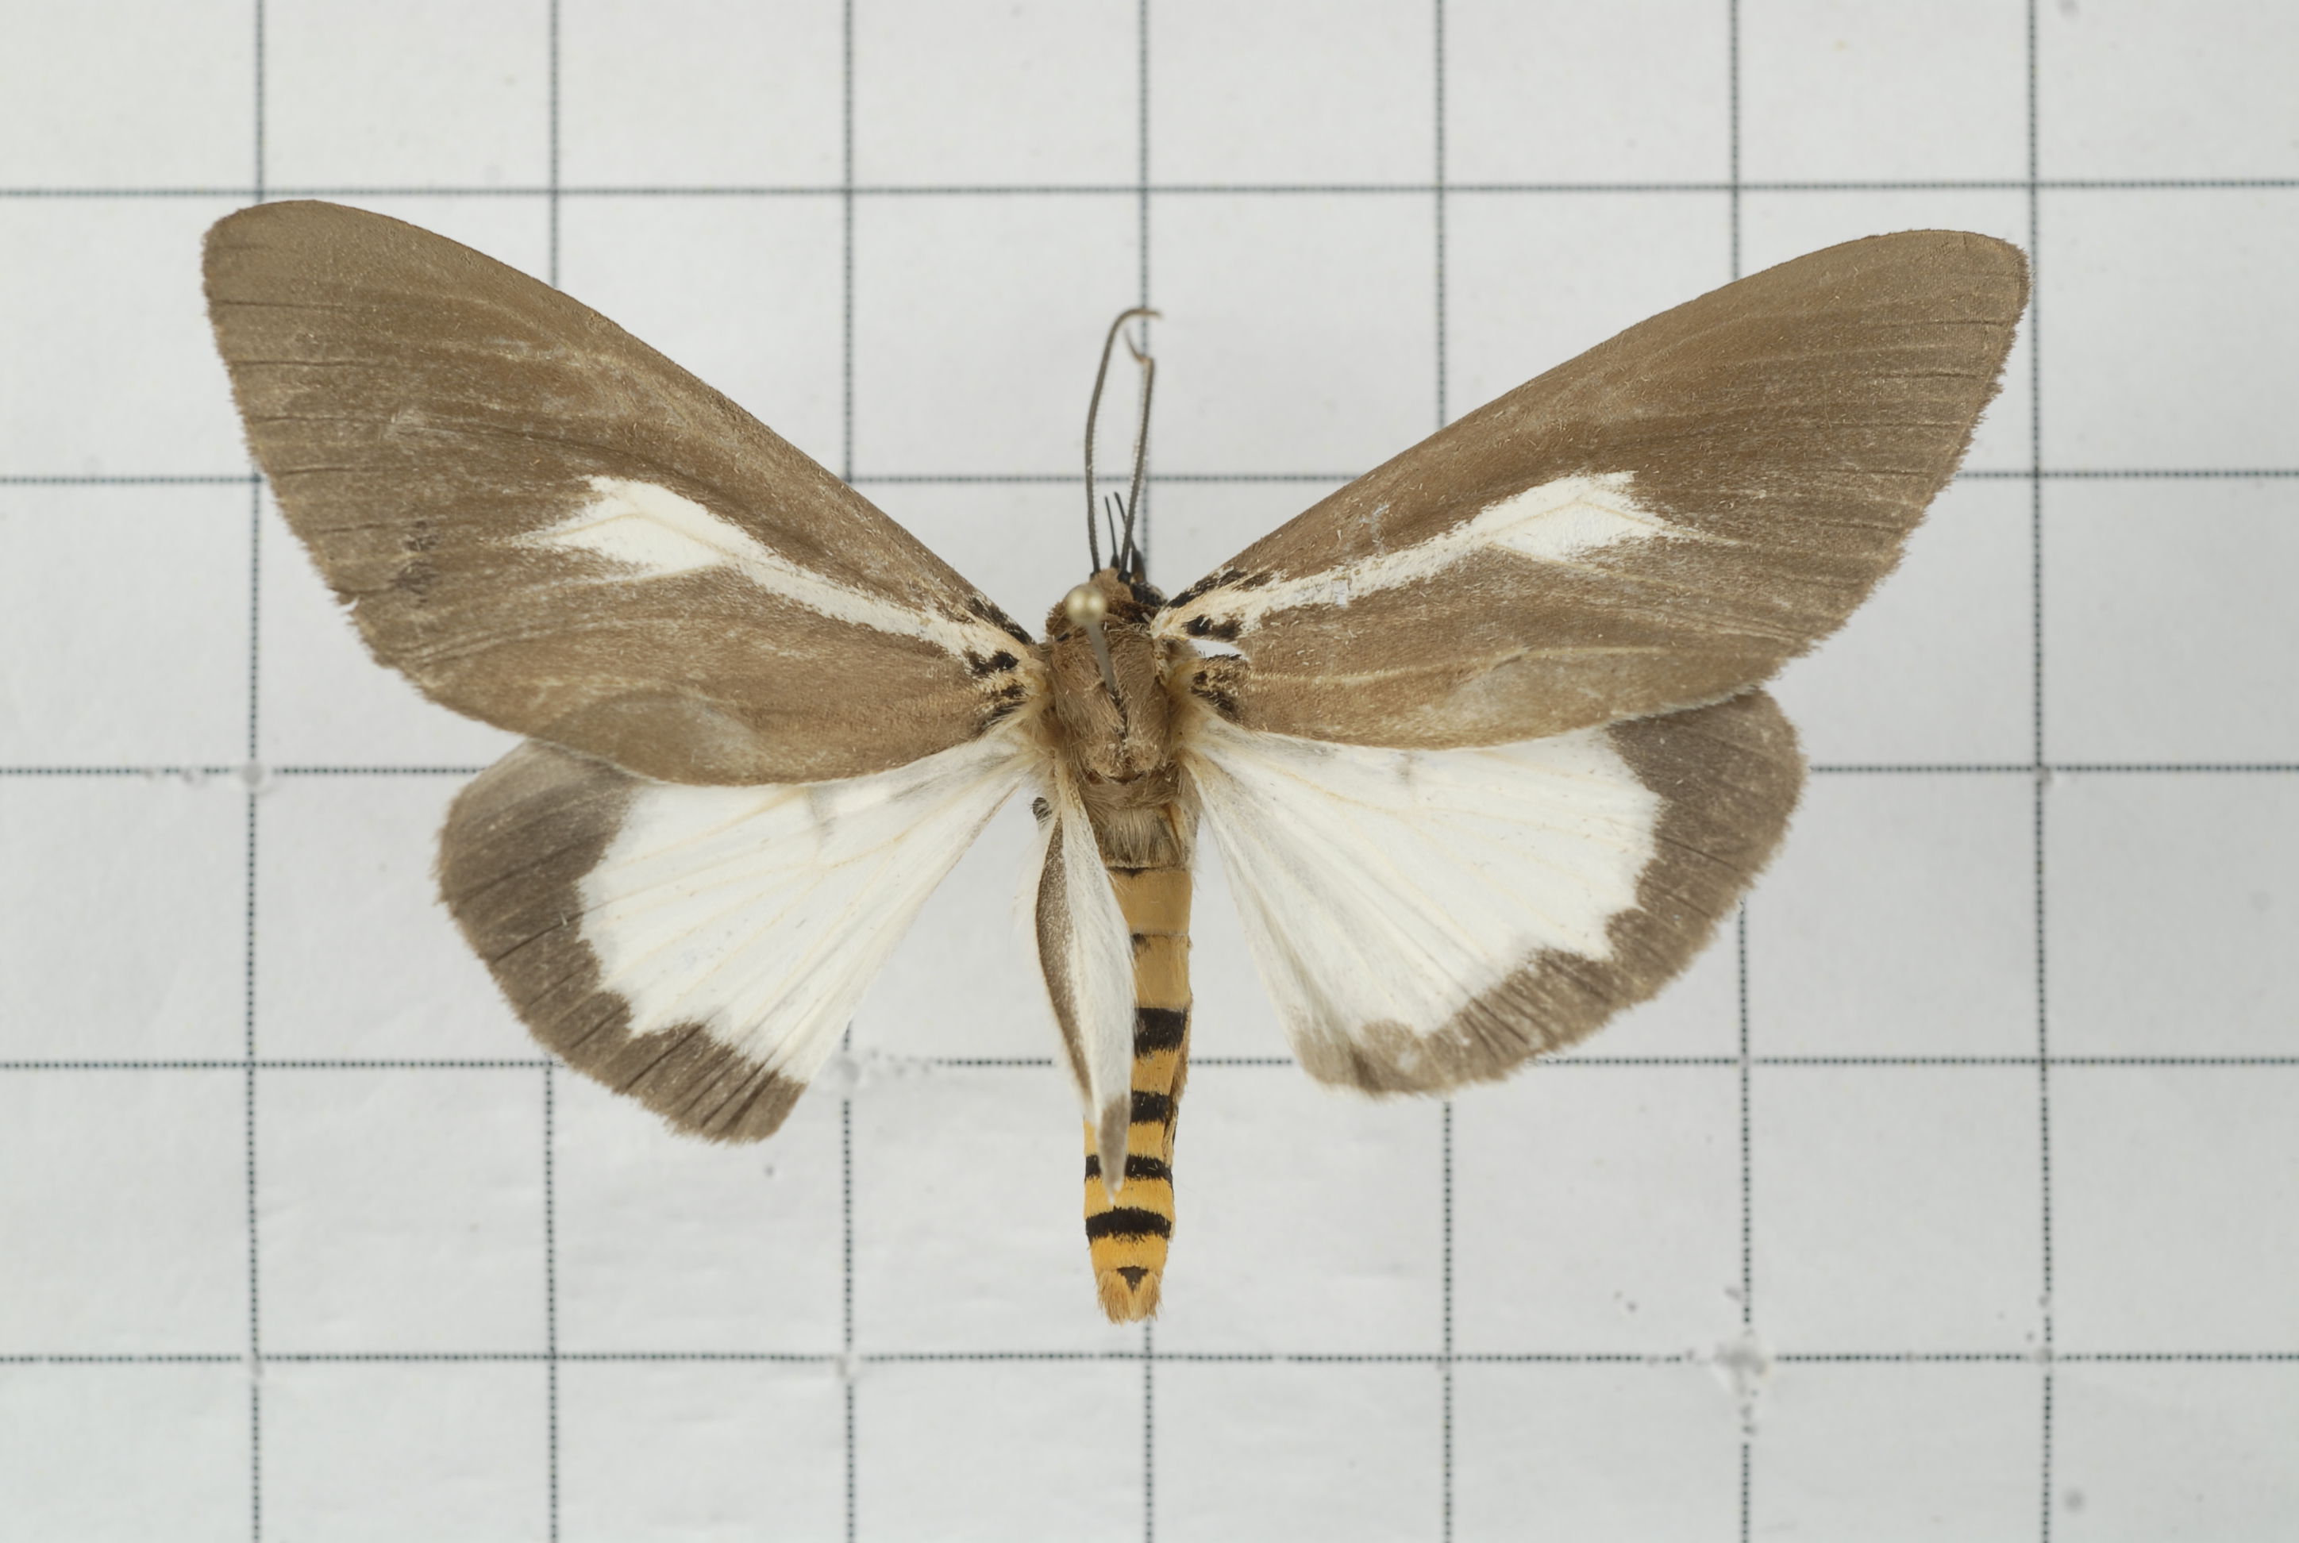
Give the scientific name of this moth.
Asota heliconia zebrina
